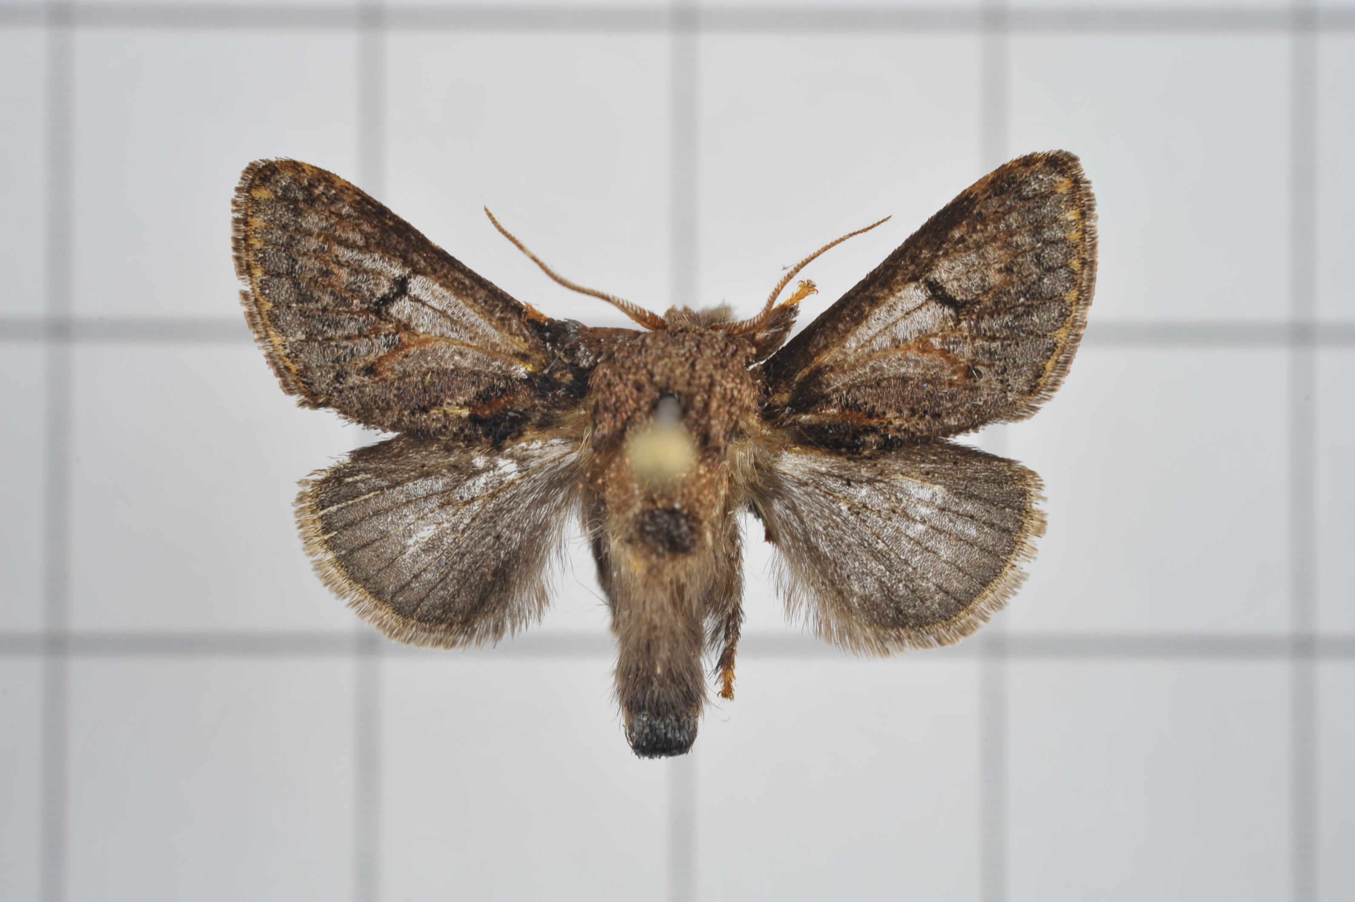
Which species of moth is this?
Prapata owadai
